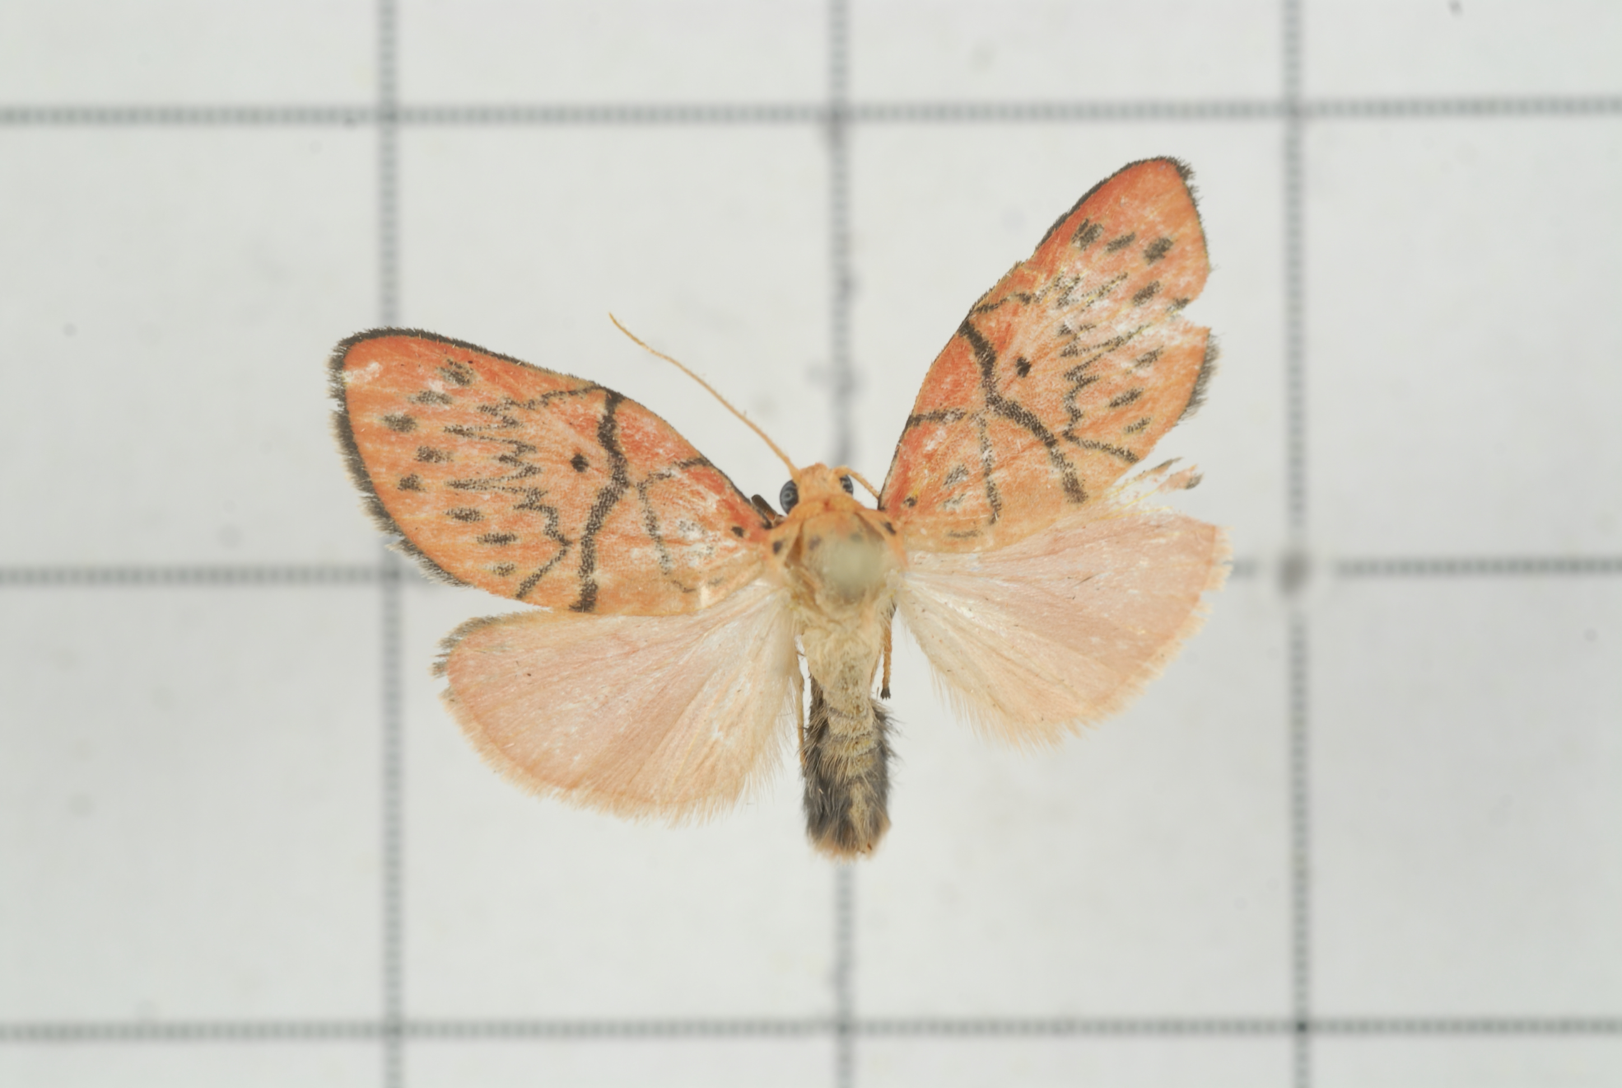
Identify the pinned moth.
Aberrasine lichenshihi
